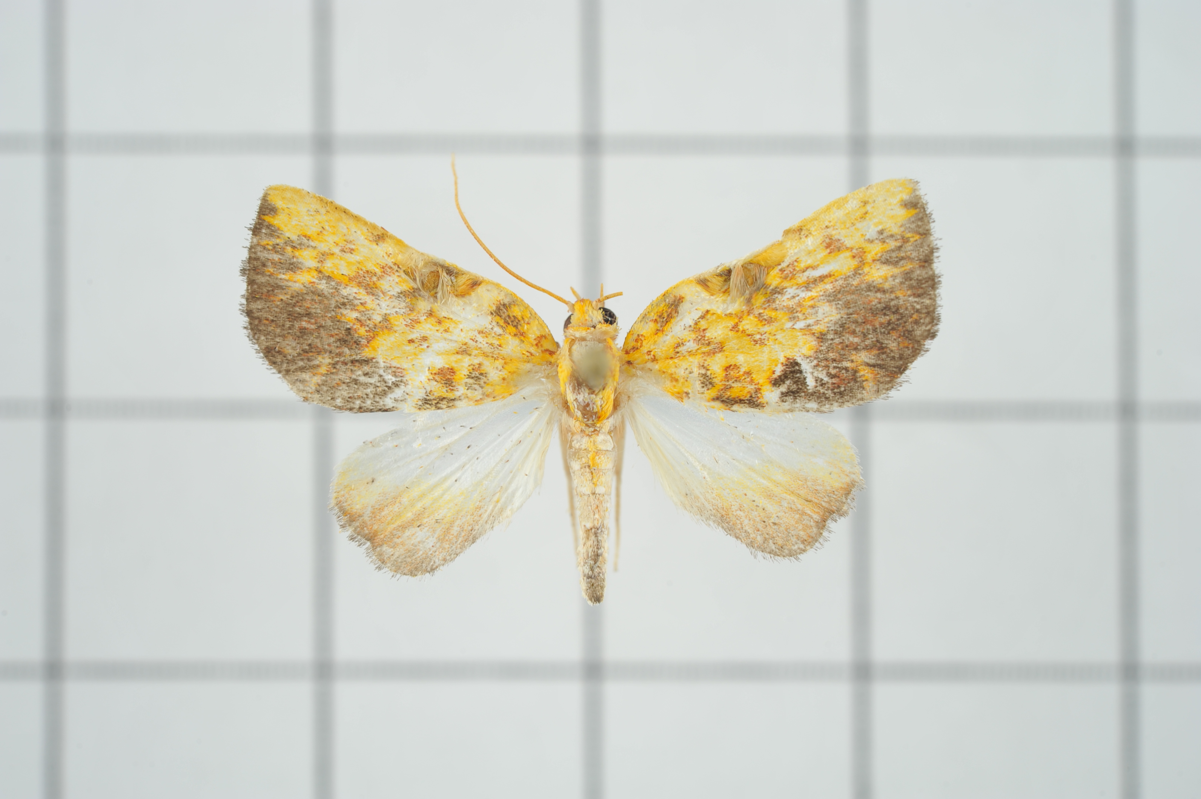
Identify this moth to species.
Siglophora ferreilutea
